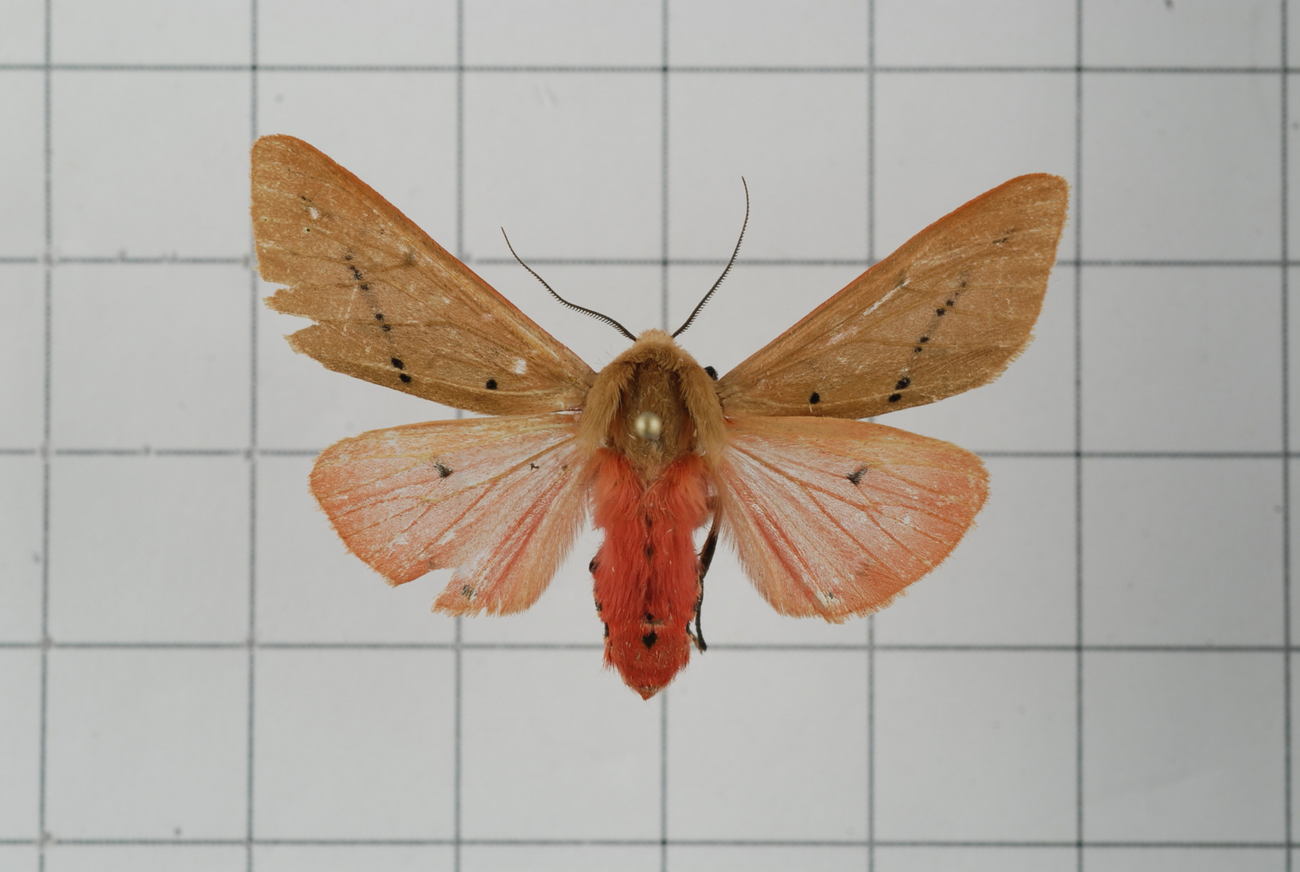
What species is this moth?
Spilarctia wilemani
